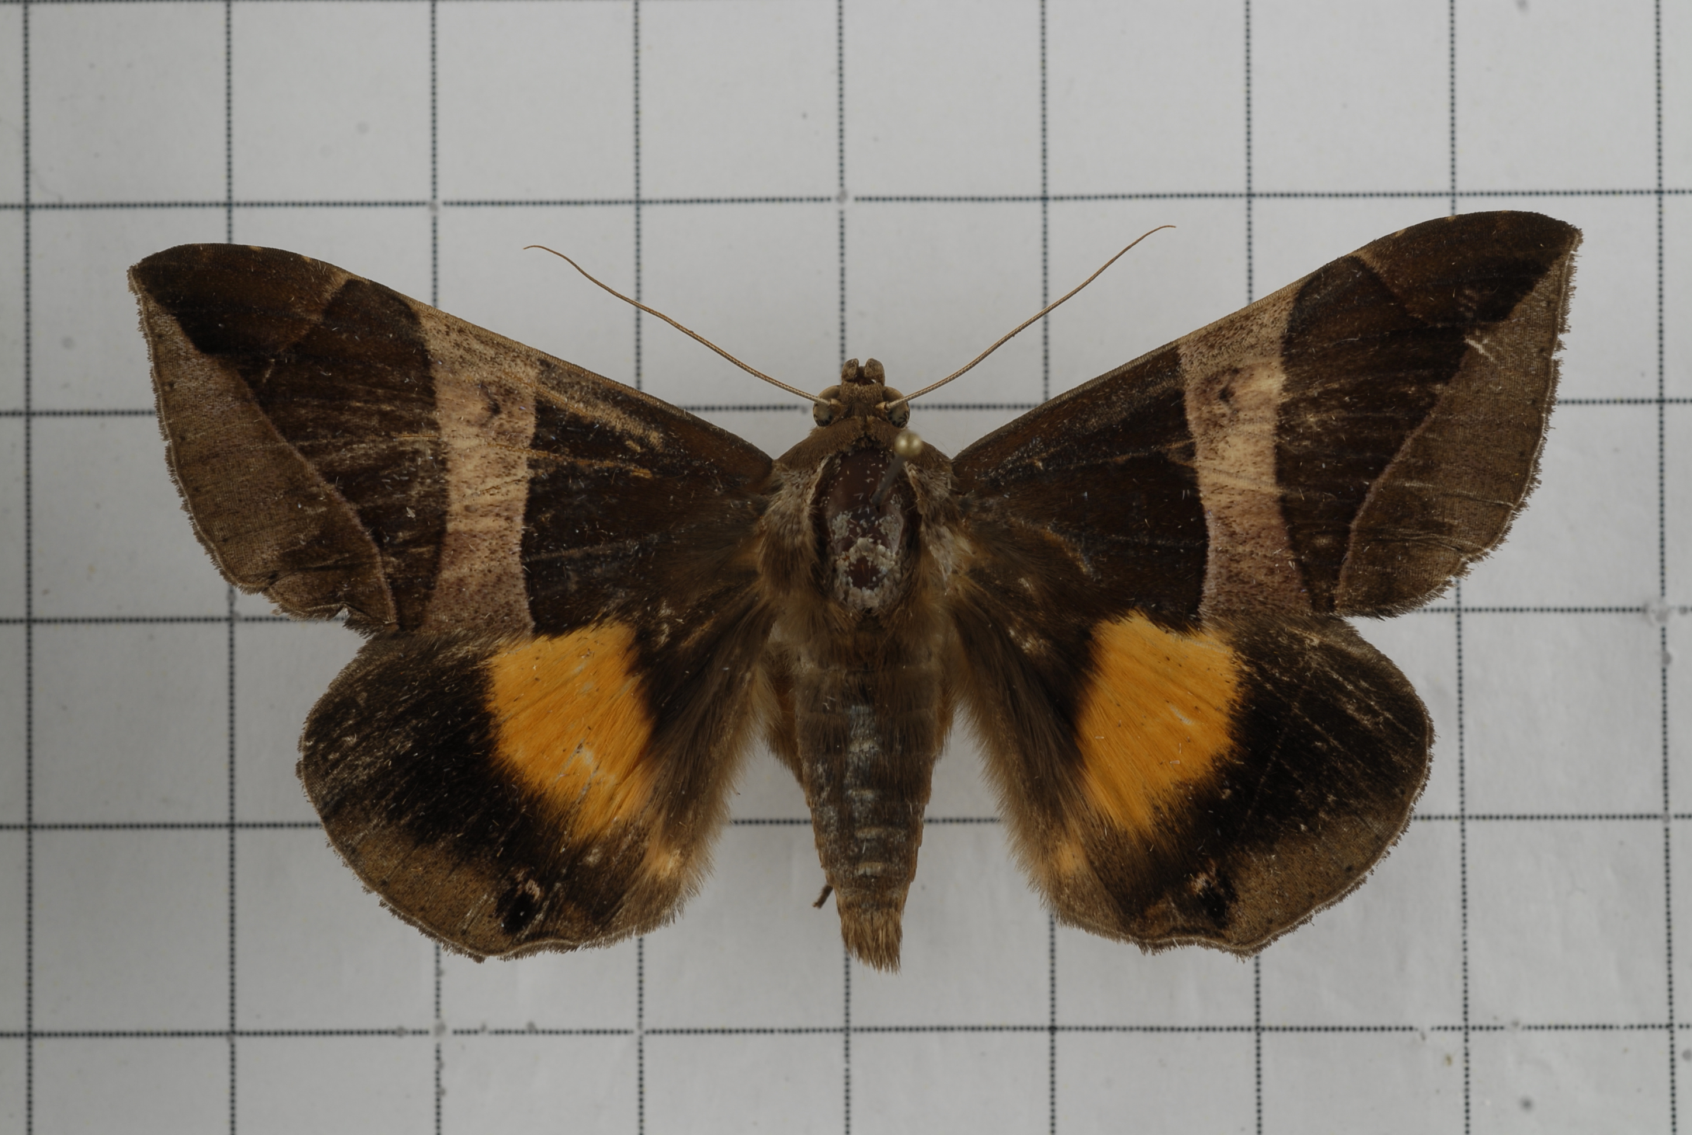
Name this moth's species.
Bastilla fulvotaenia
